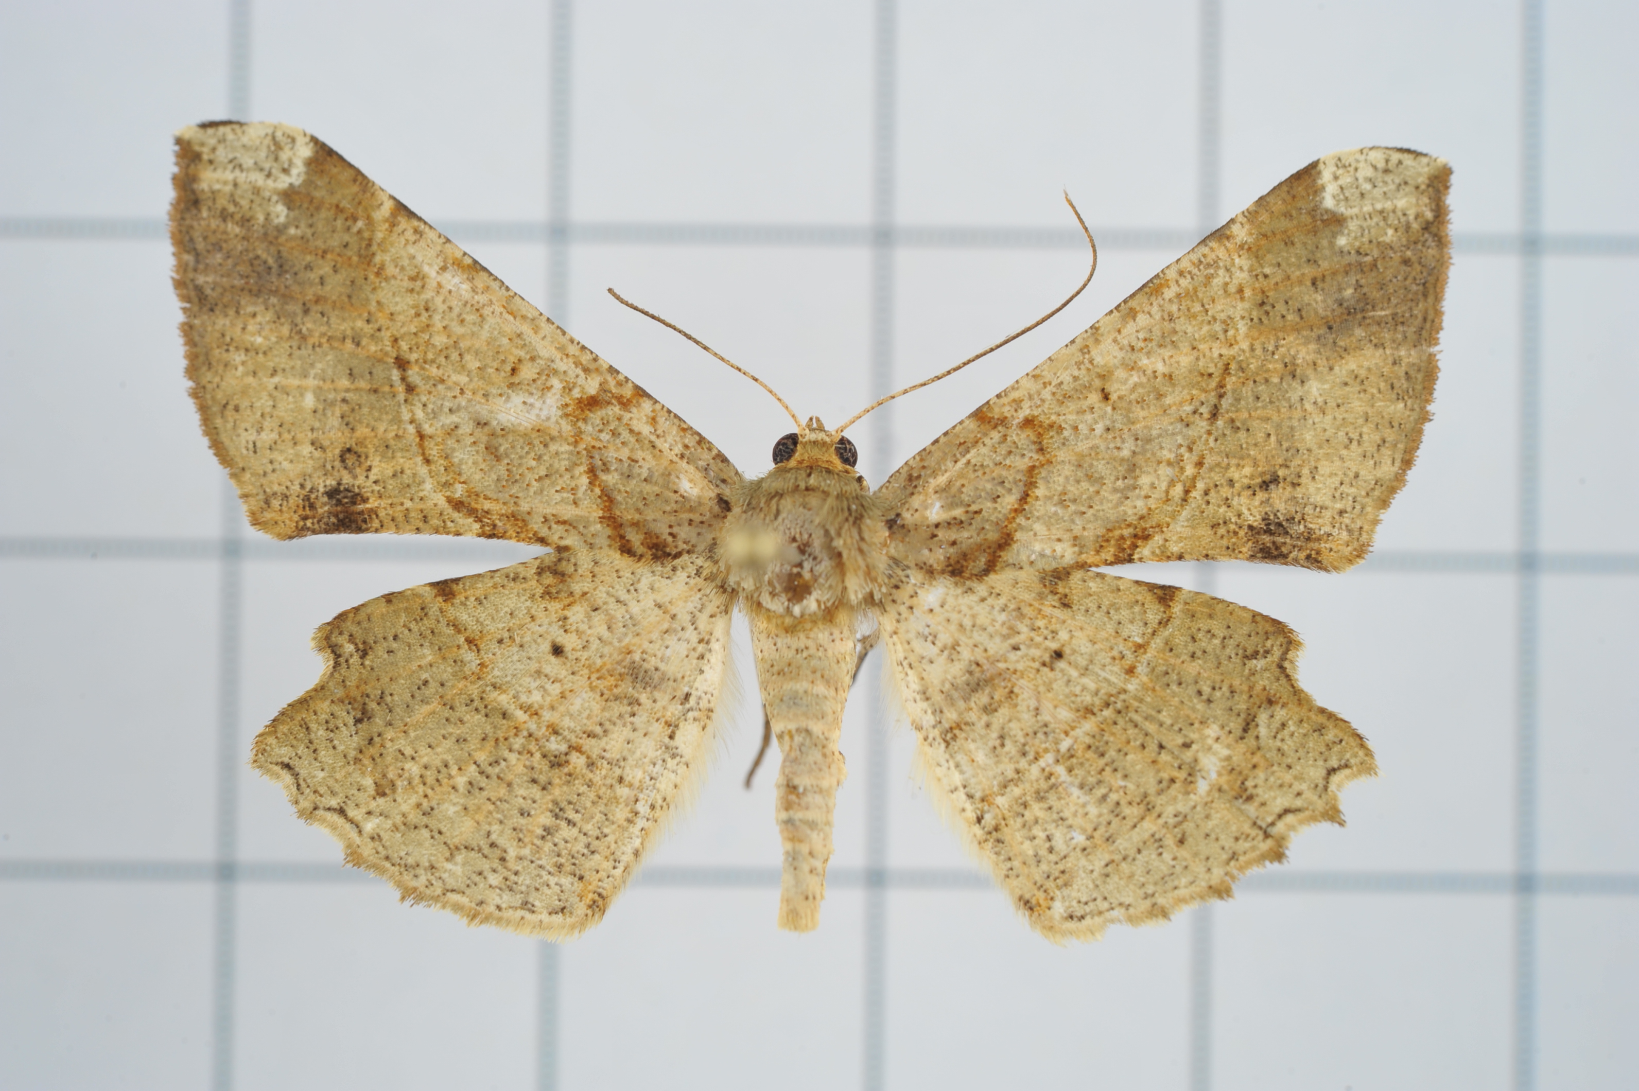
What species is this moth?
Krananda latimarginaria
